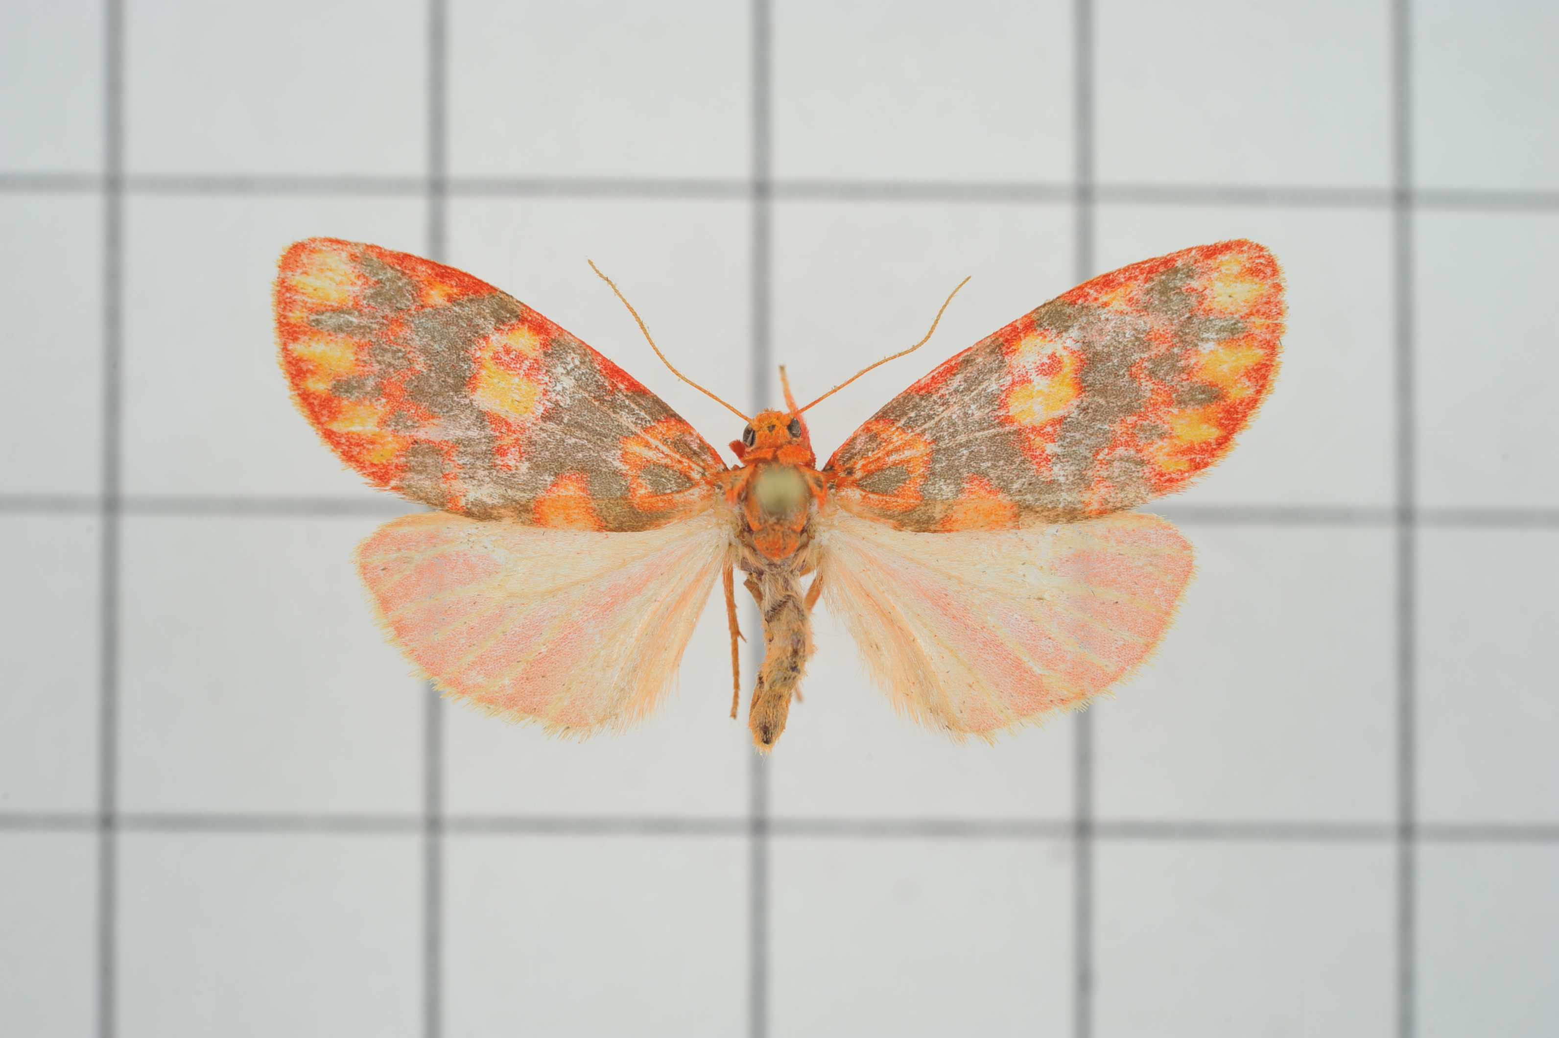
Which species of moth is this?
Floridasura tricolor
